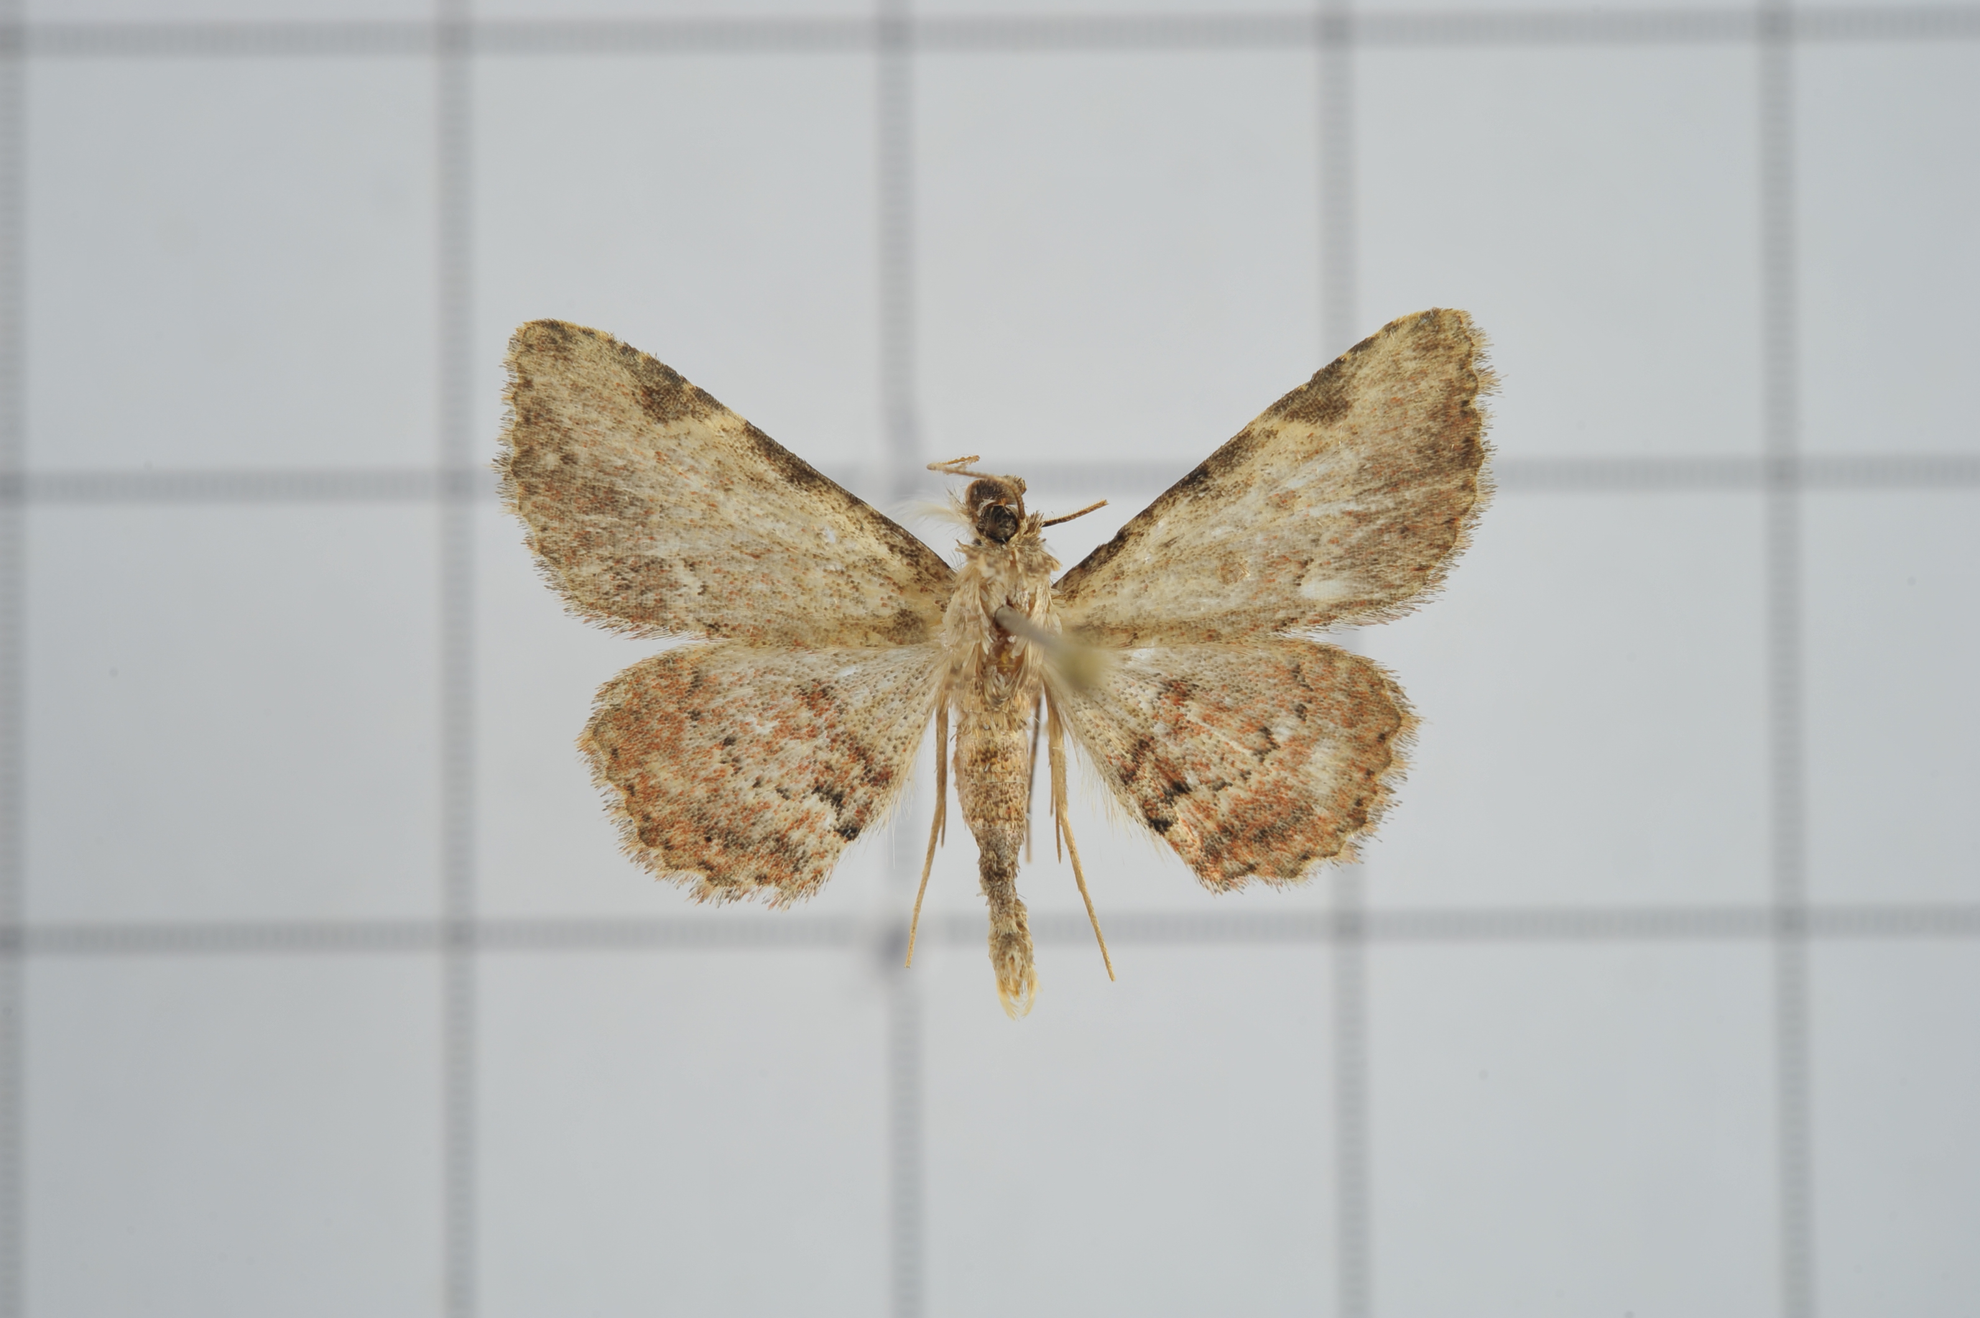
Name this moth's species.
Panilla minor
